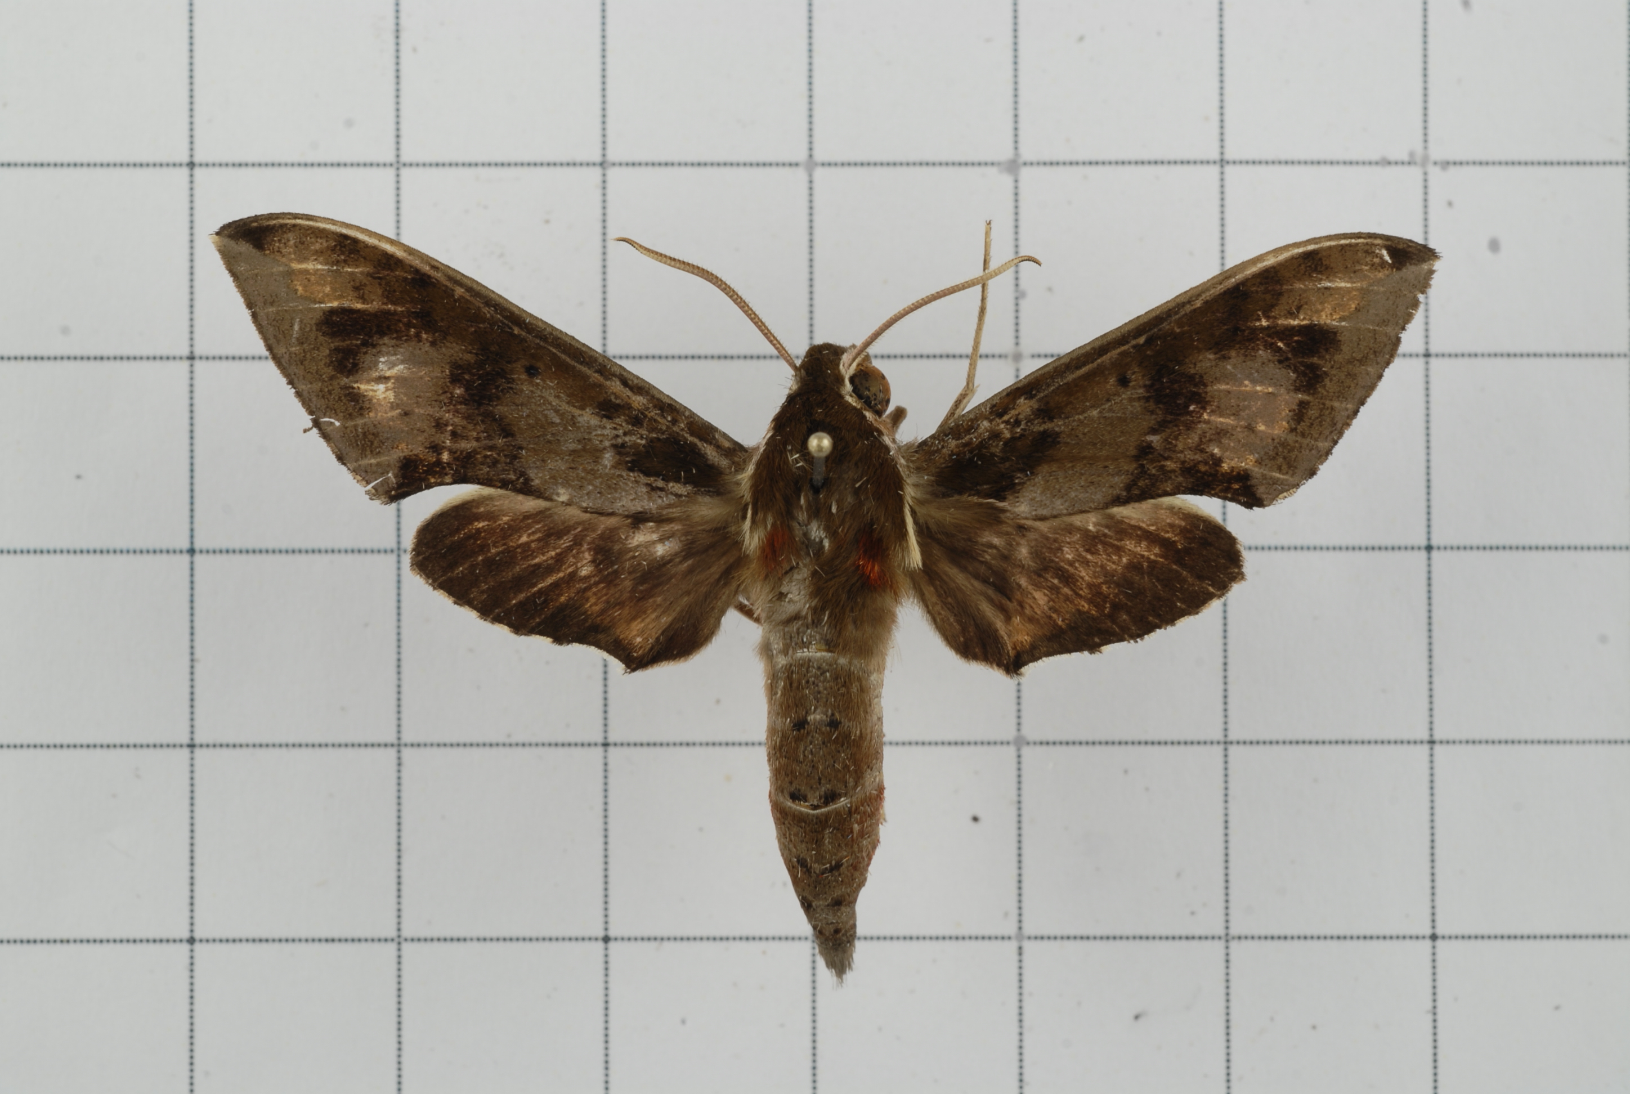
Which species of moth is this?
Rhagastis binoculata
